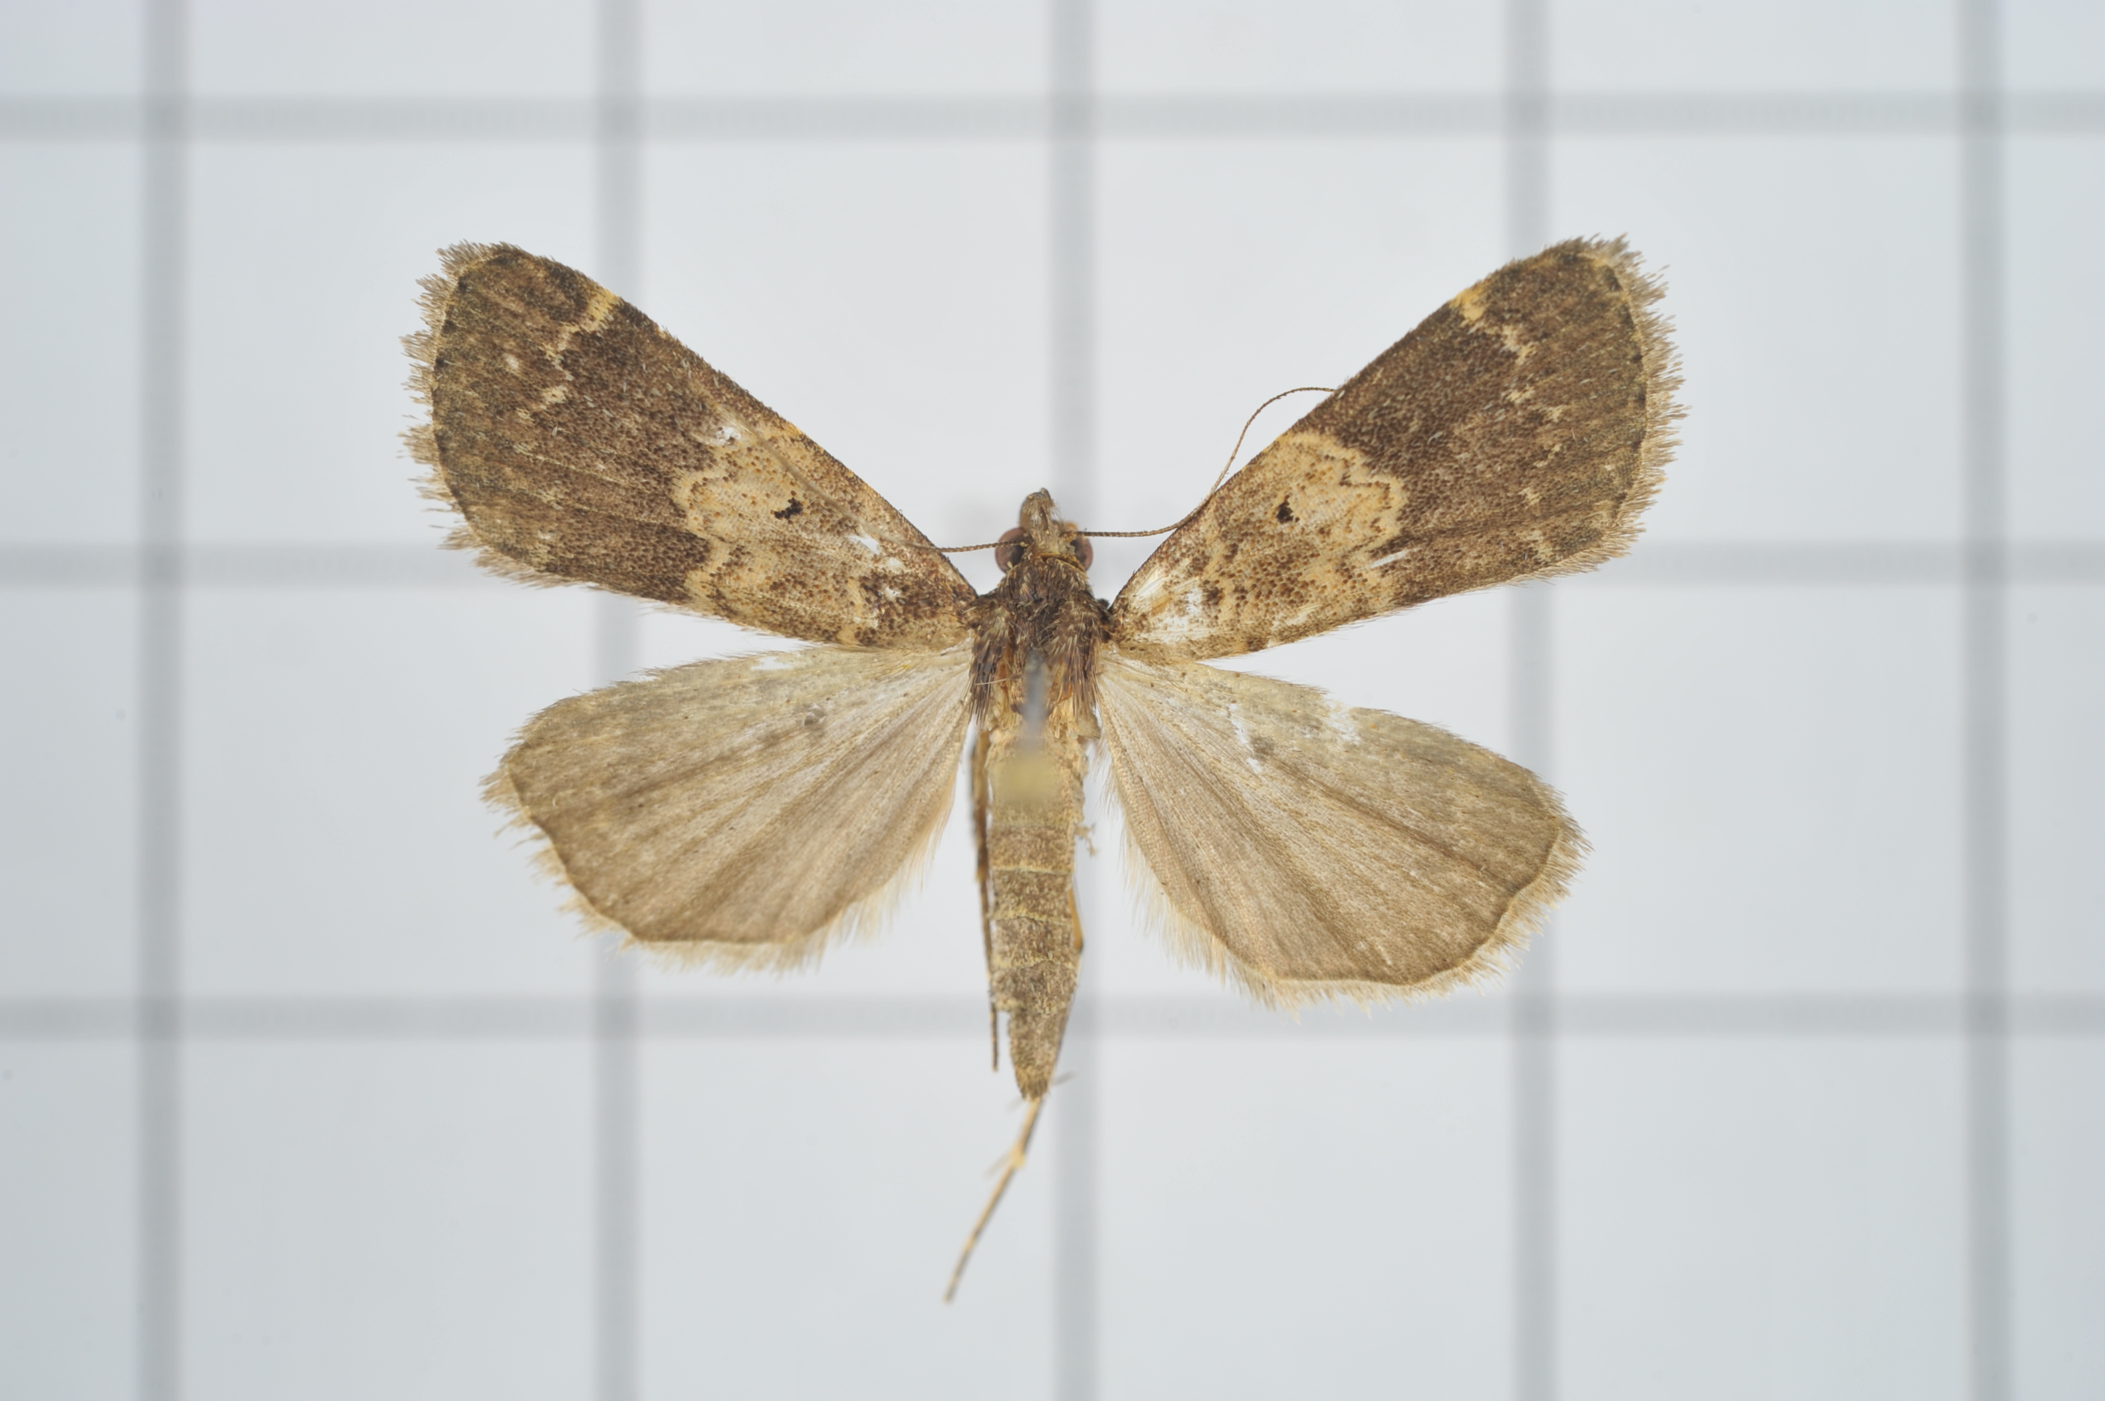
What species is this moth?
Hydrillodes nilgirialis
